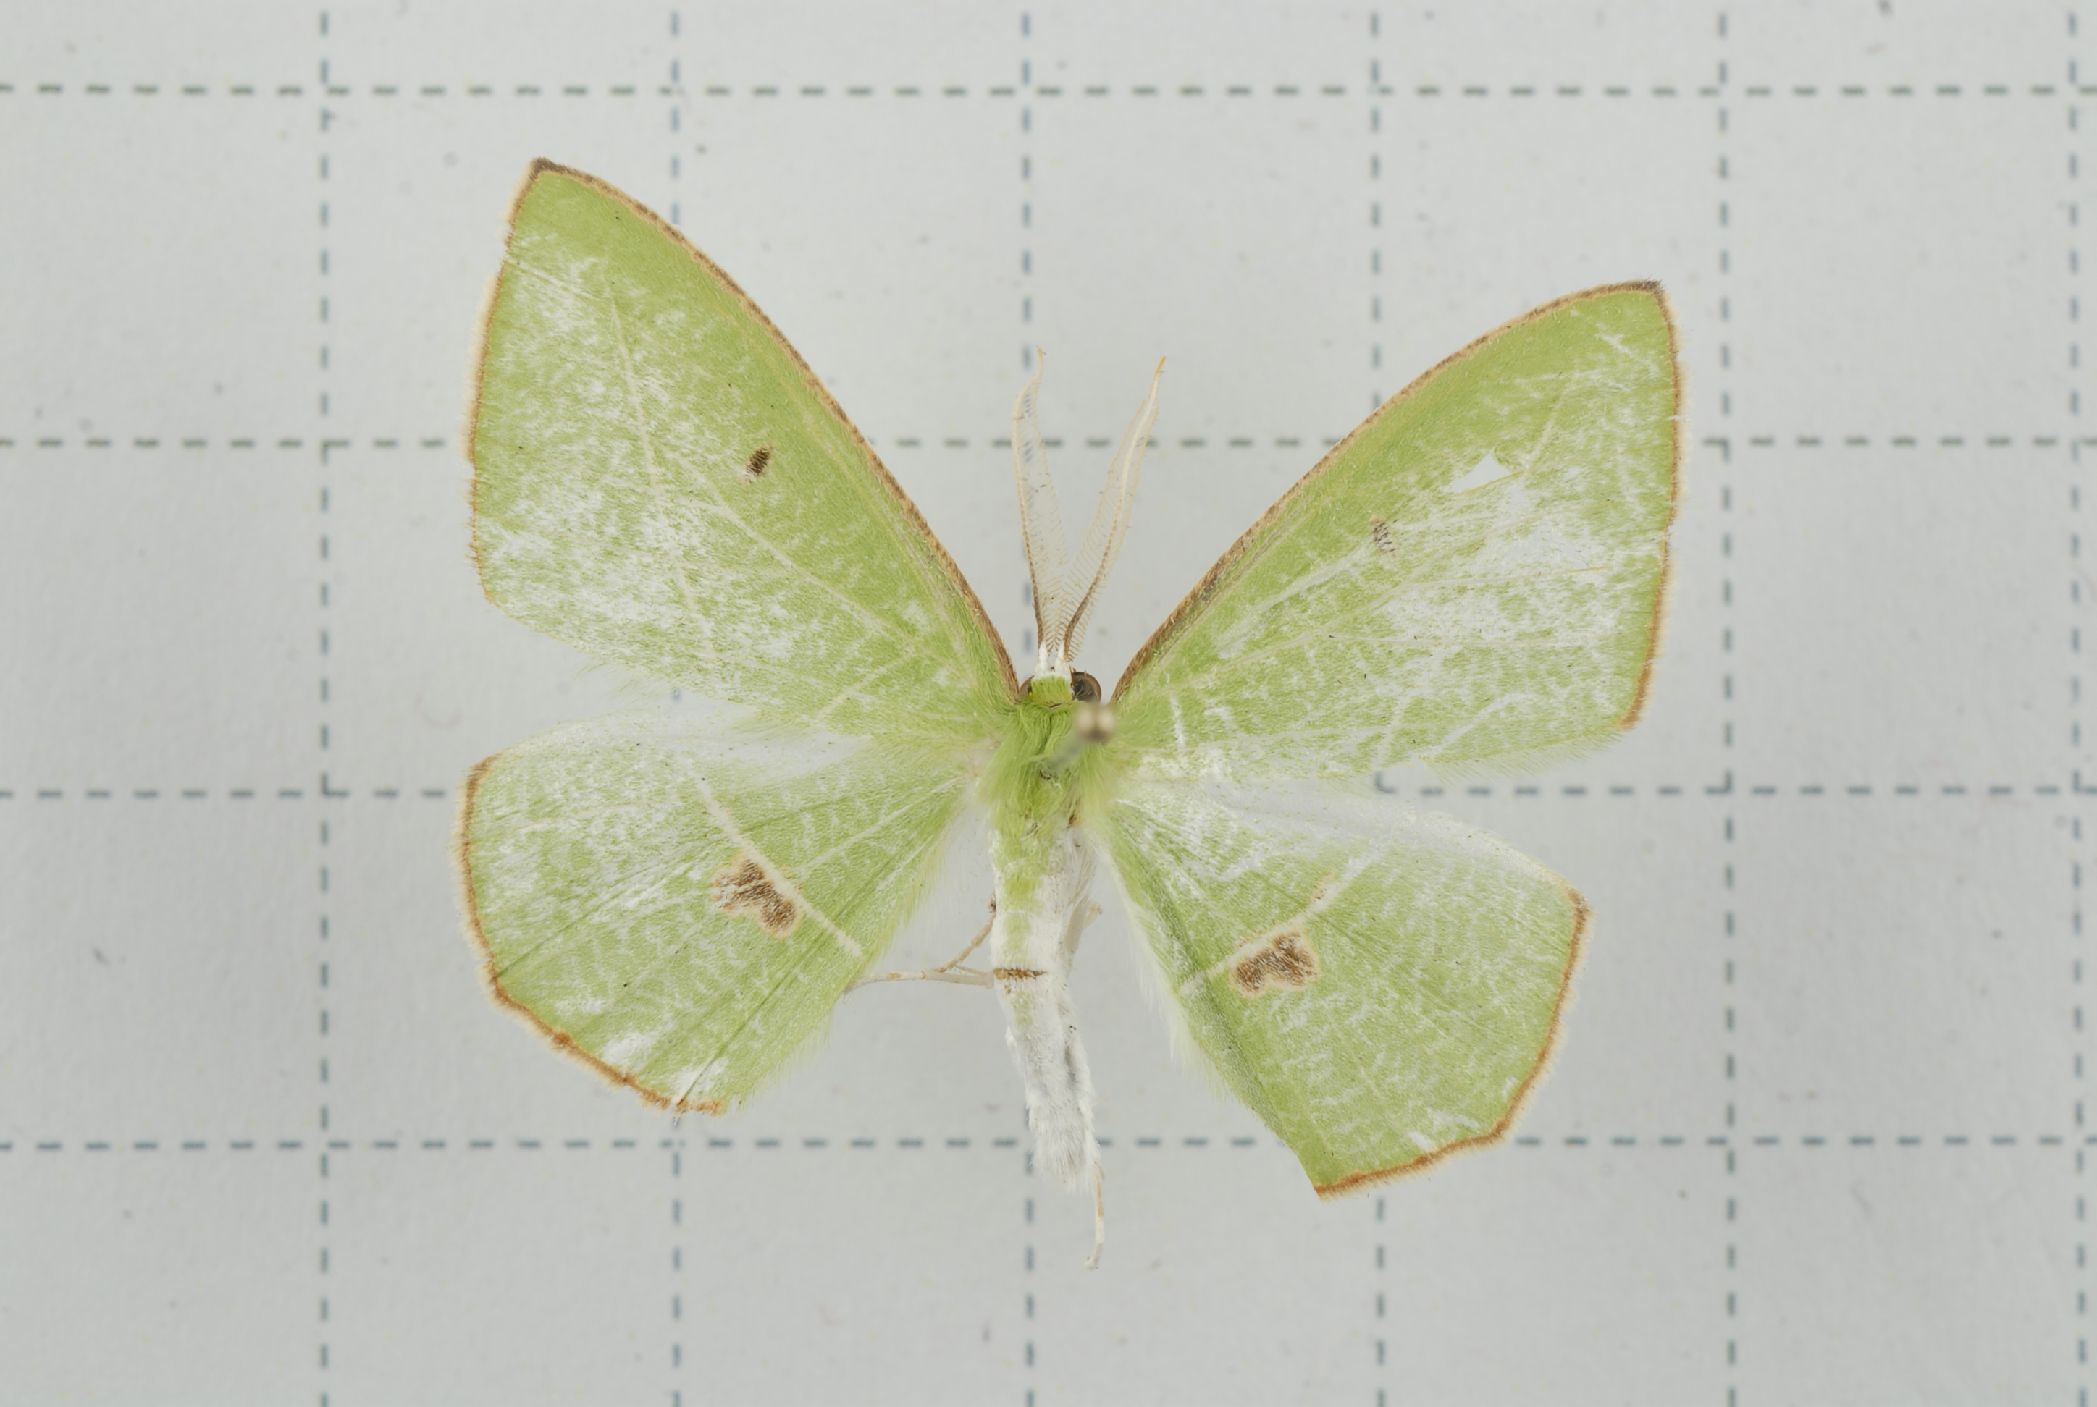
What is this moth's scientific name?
Tanaoctenia haliaria
